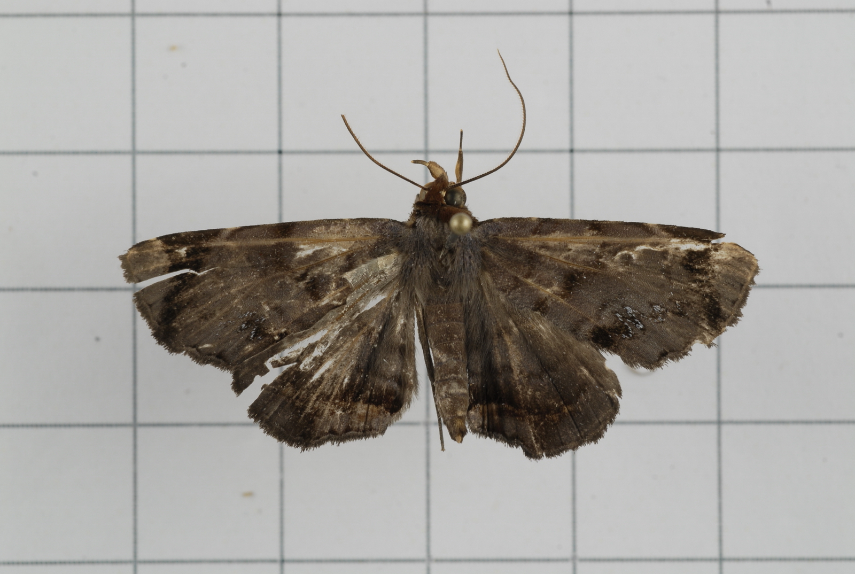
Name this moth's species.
Mecodina albodentata
